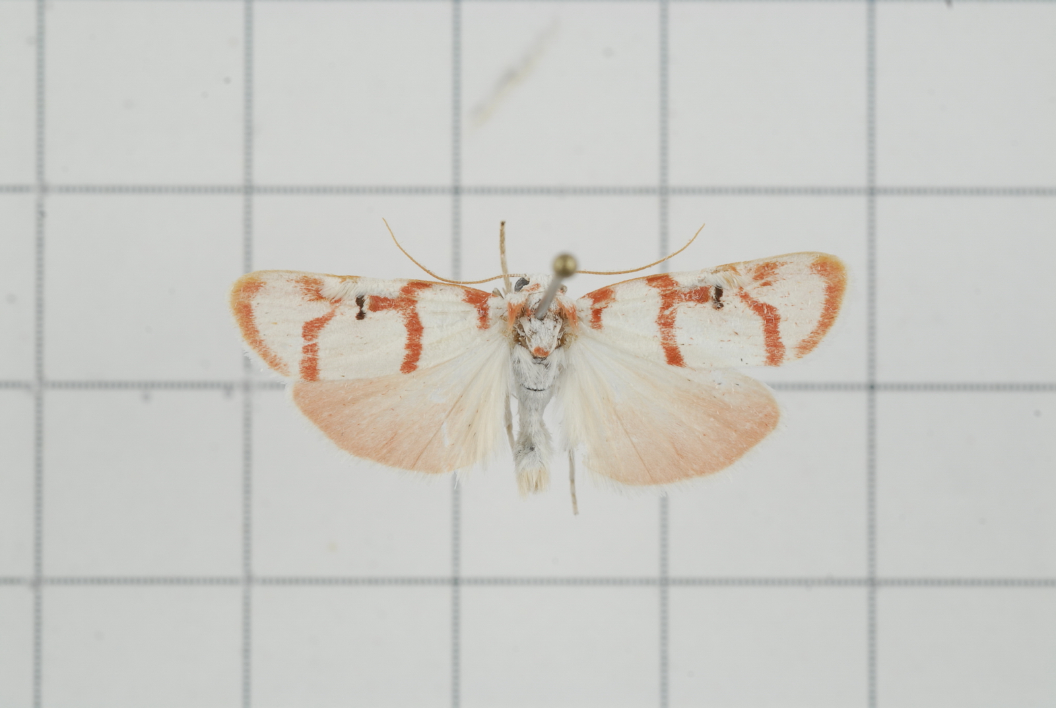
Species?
Cyana hamata hamata
